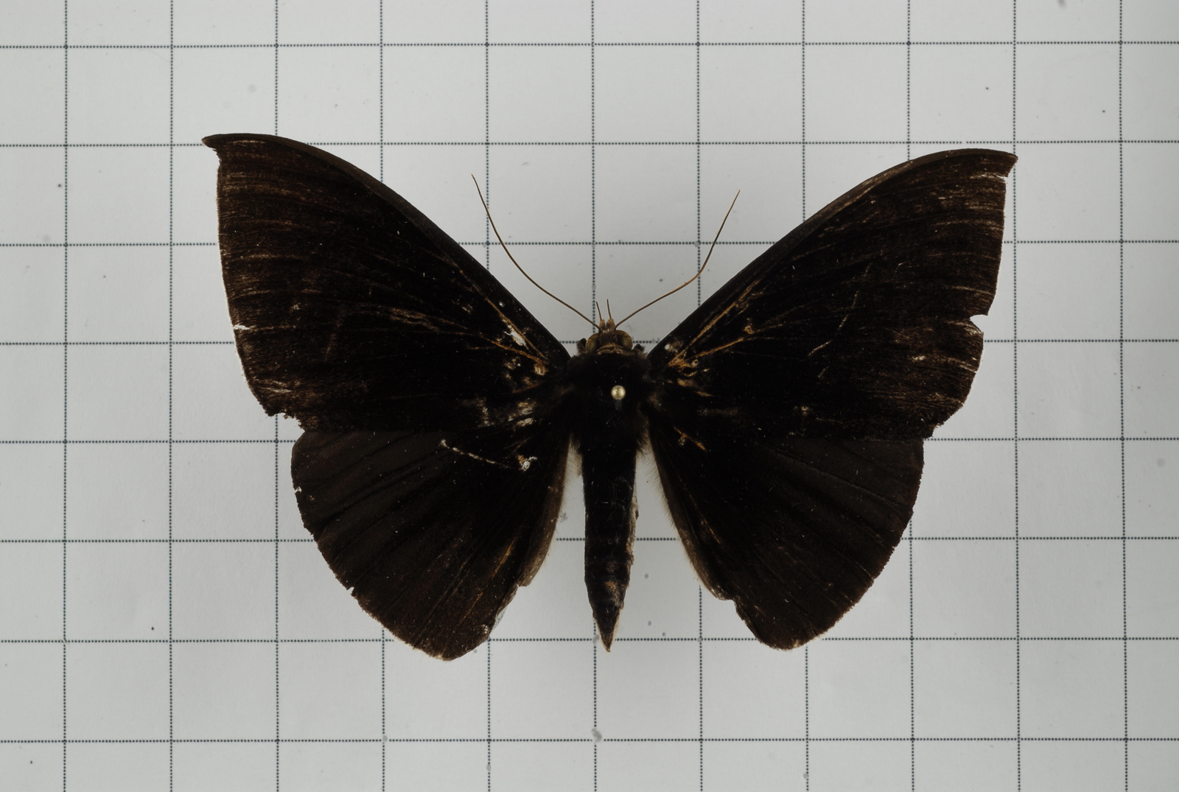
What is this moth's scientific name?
Lygniodes hypoleuca
